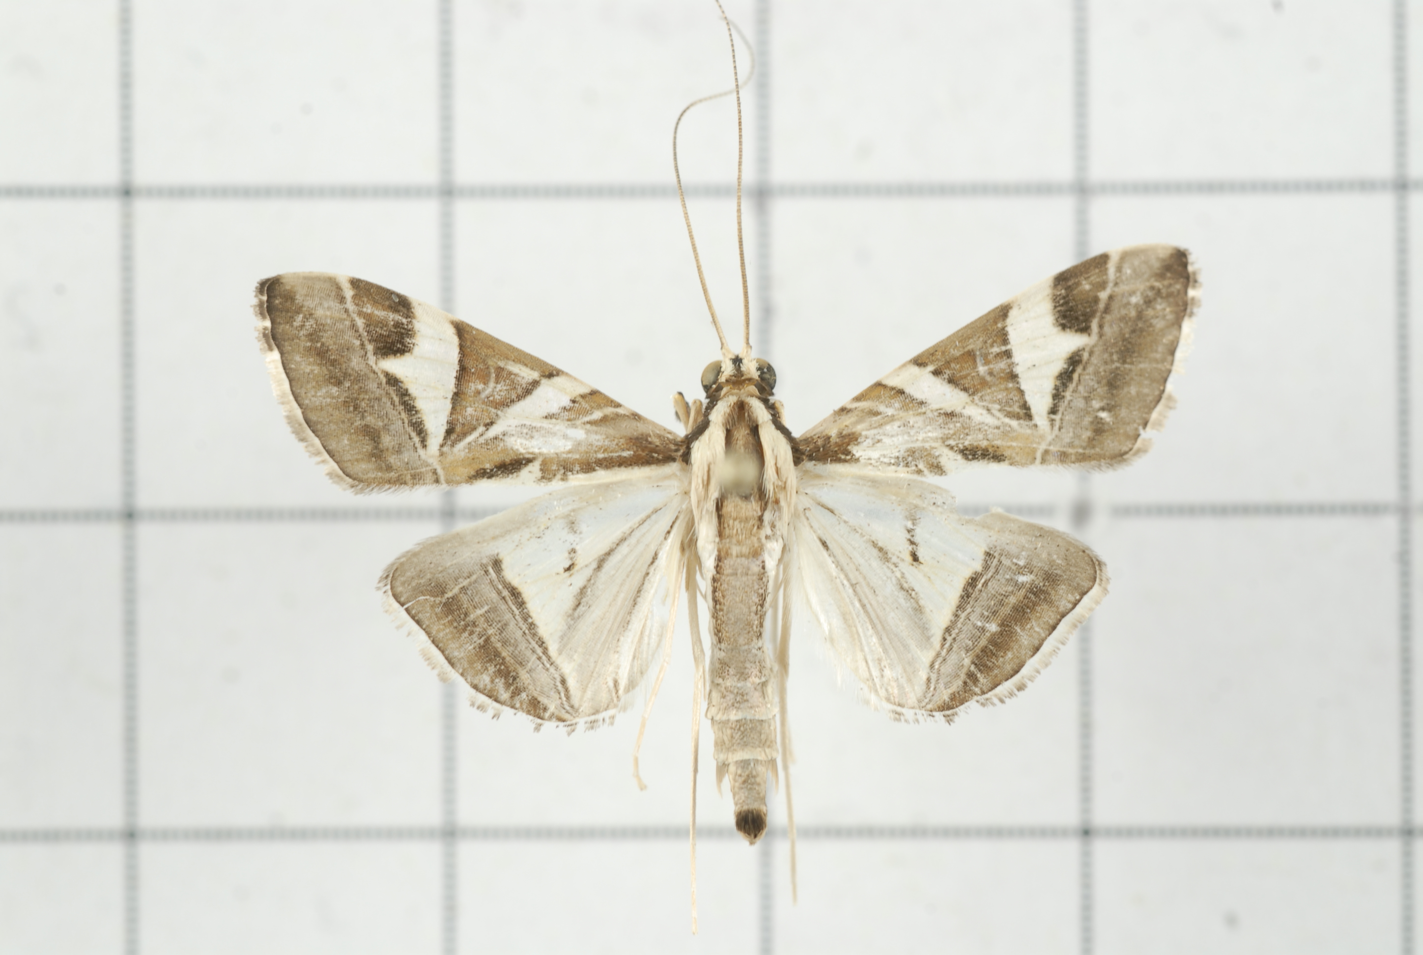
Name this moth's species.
Agrioglypta itysalis
